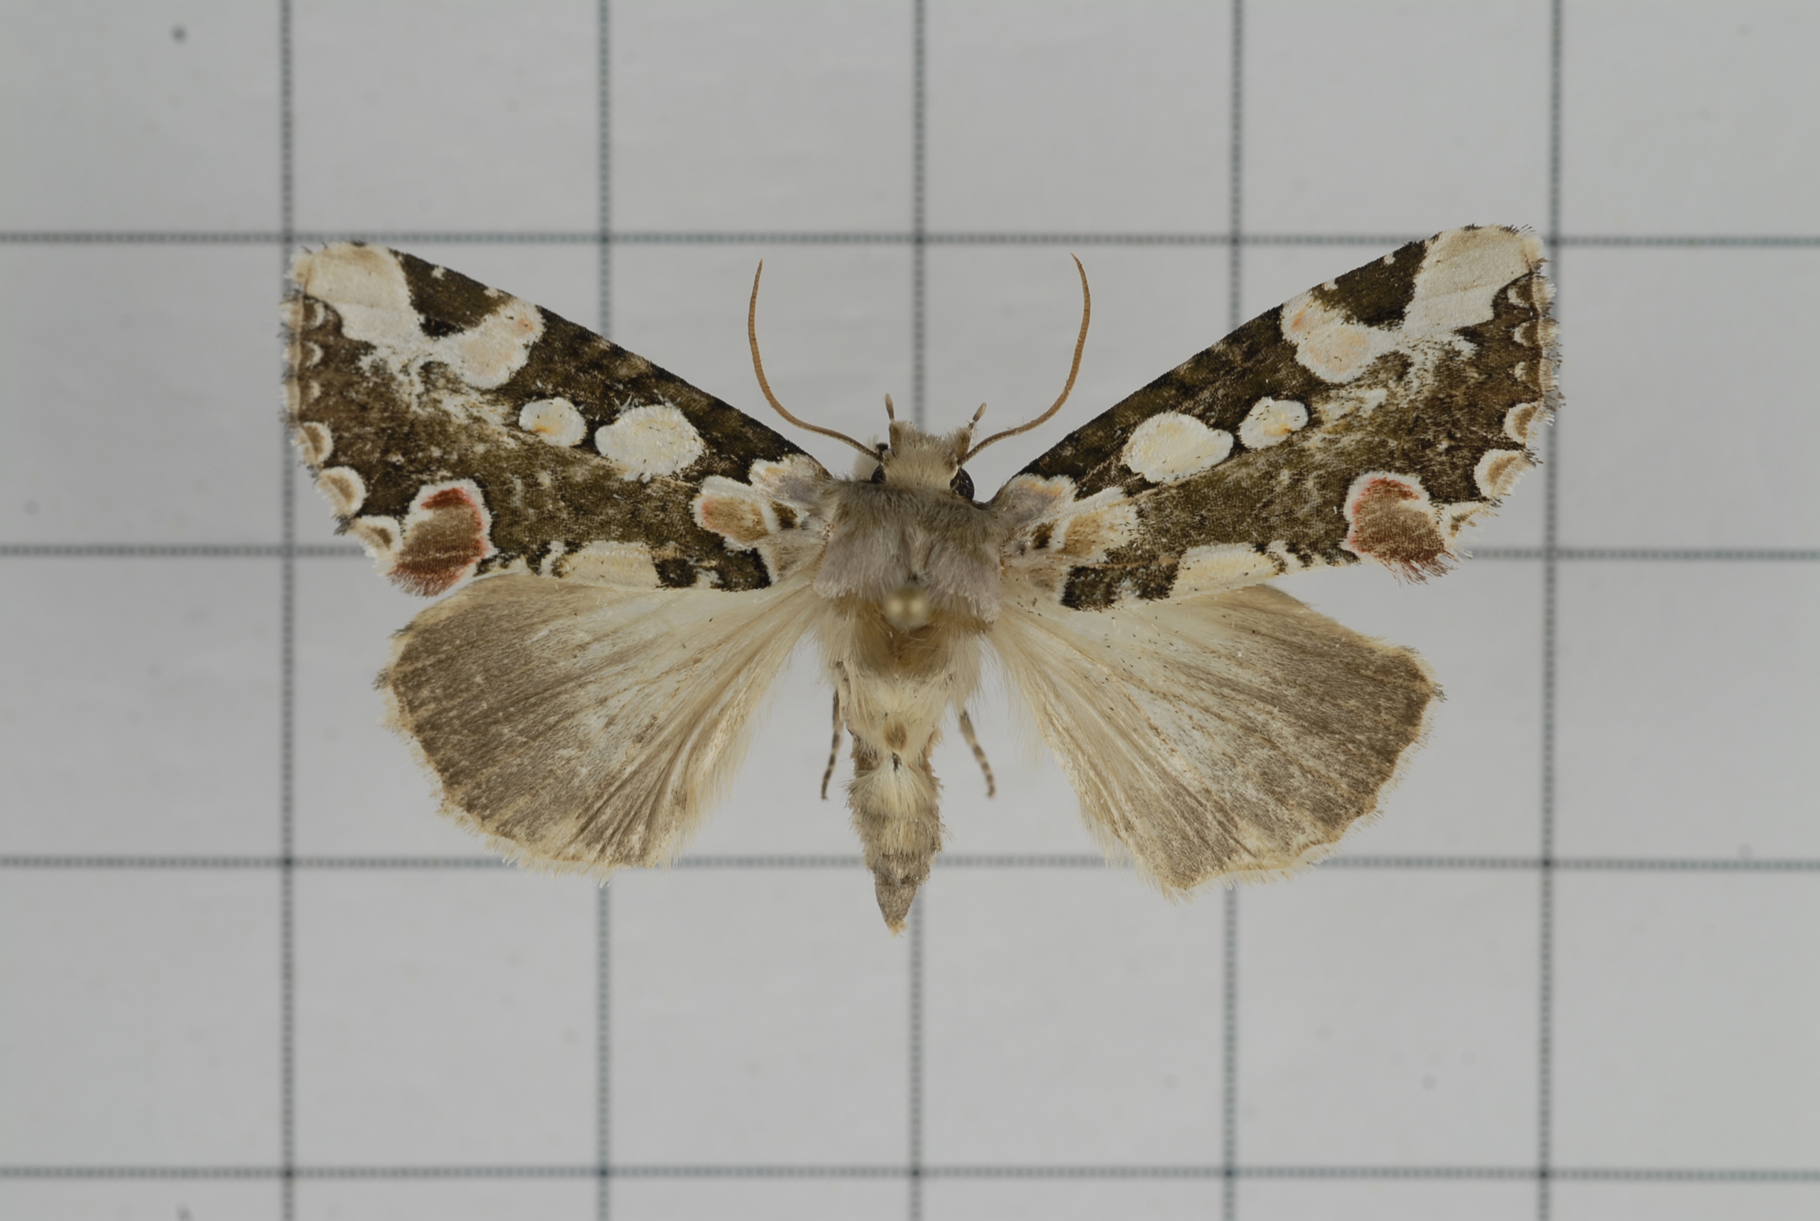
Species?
Horithyatira decorata takamukui
